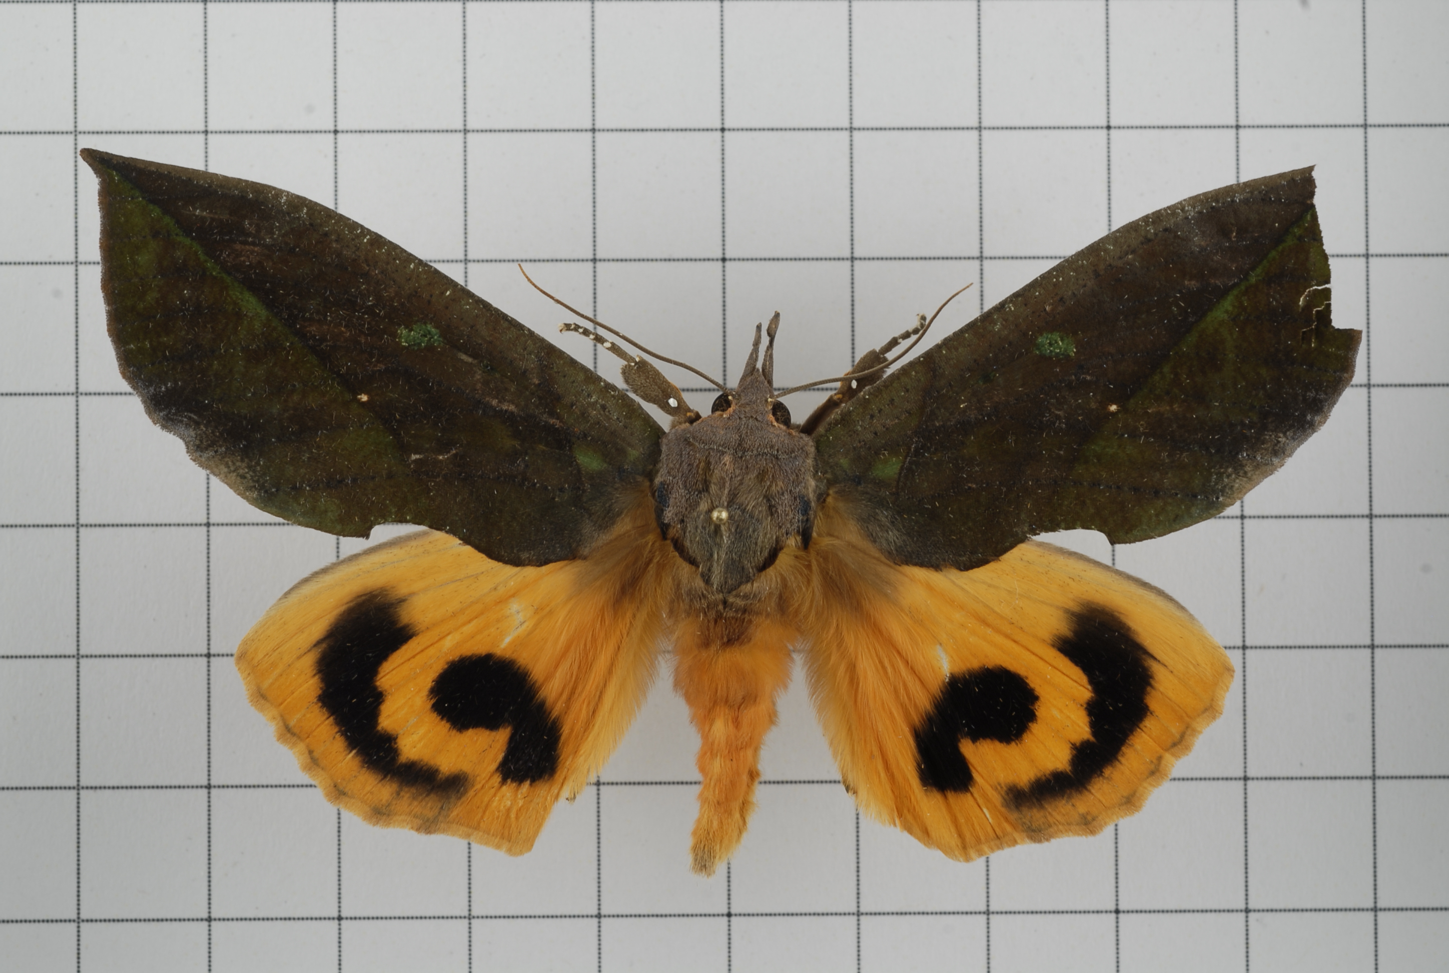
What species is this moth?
Eudocima tyrannus
